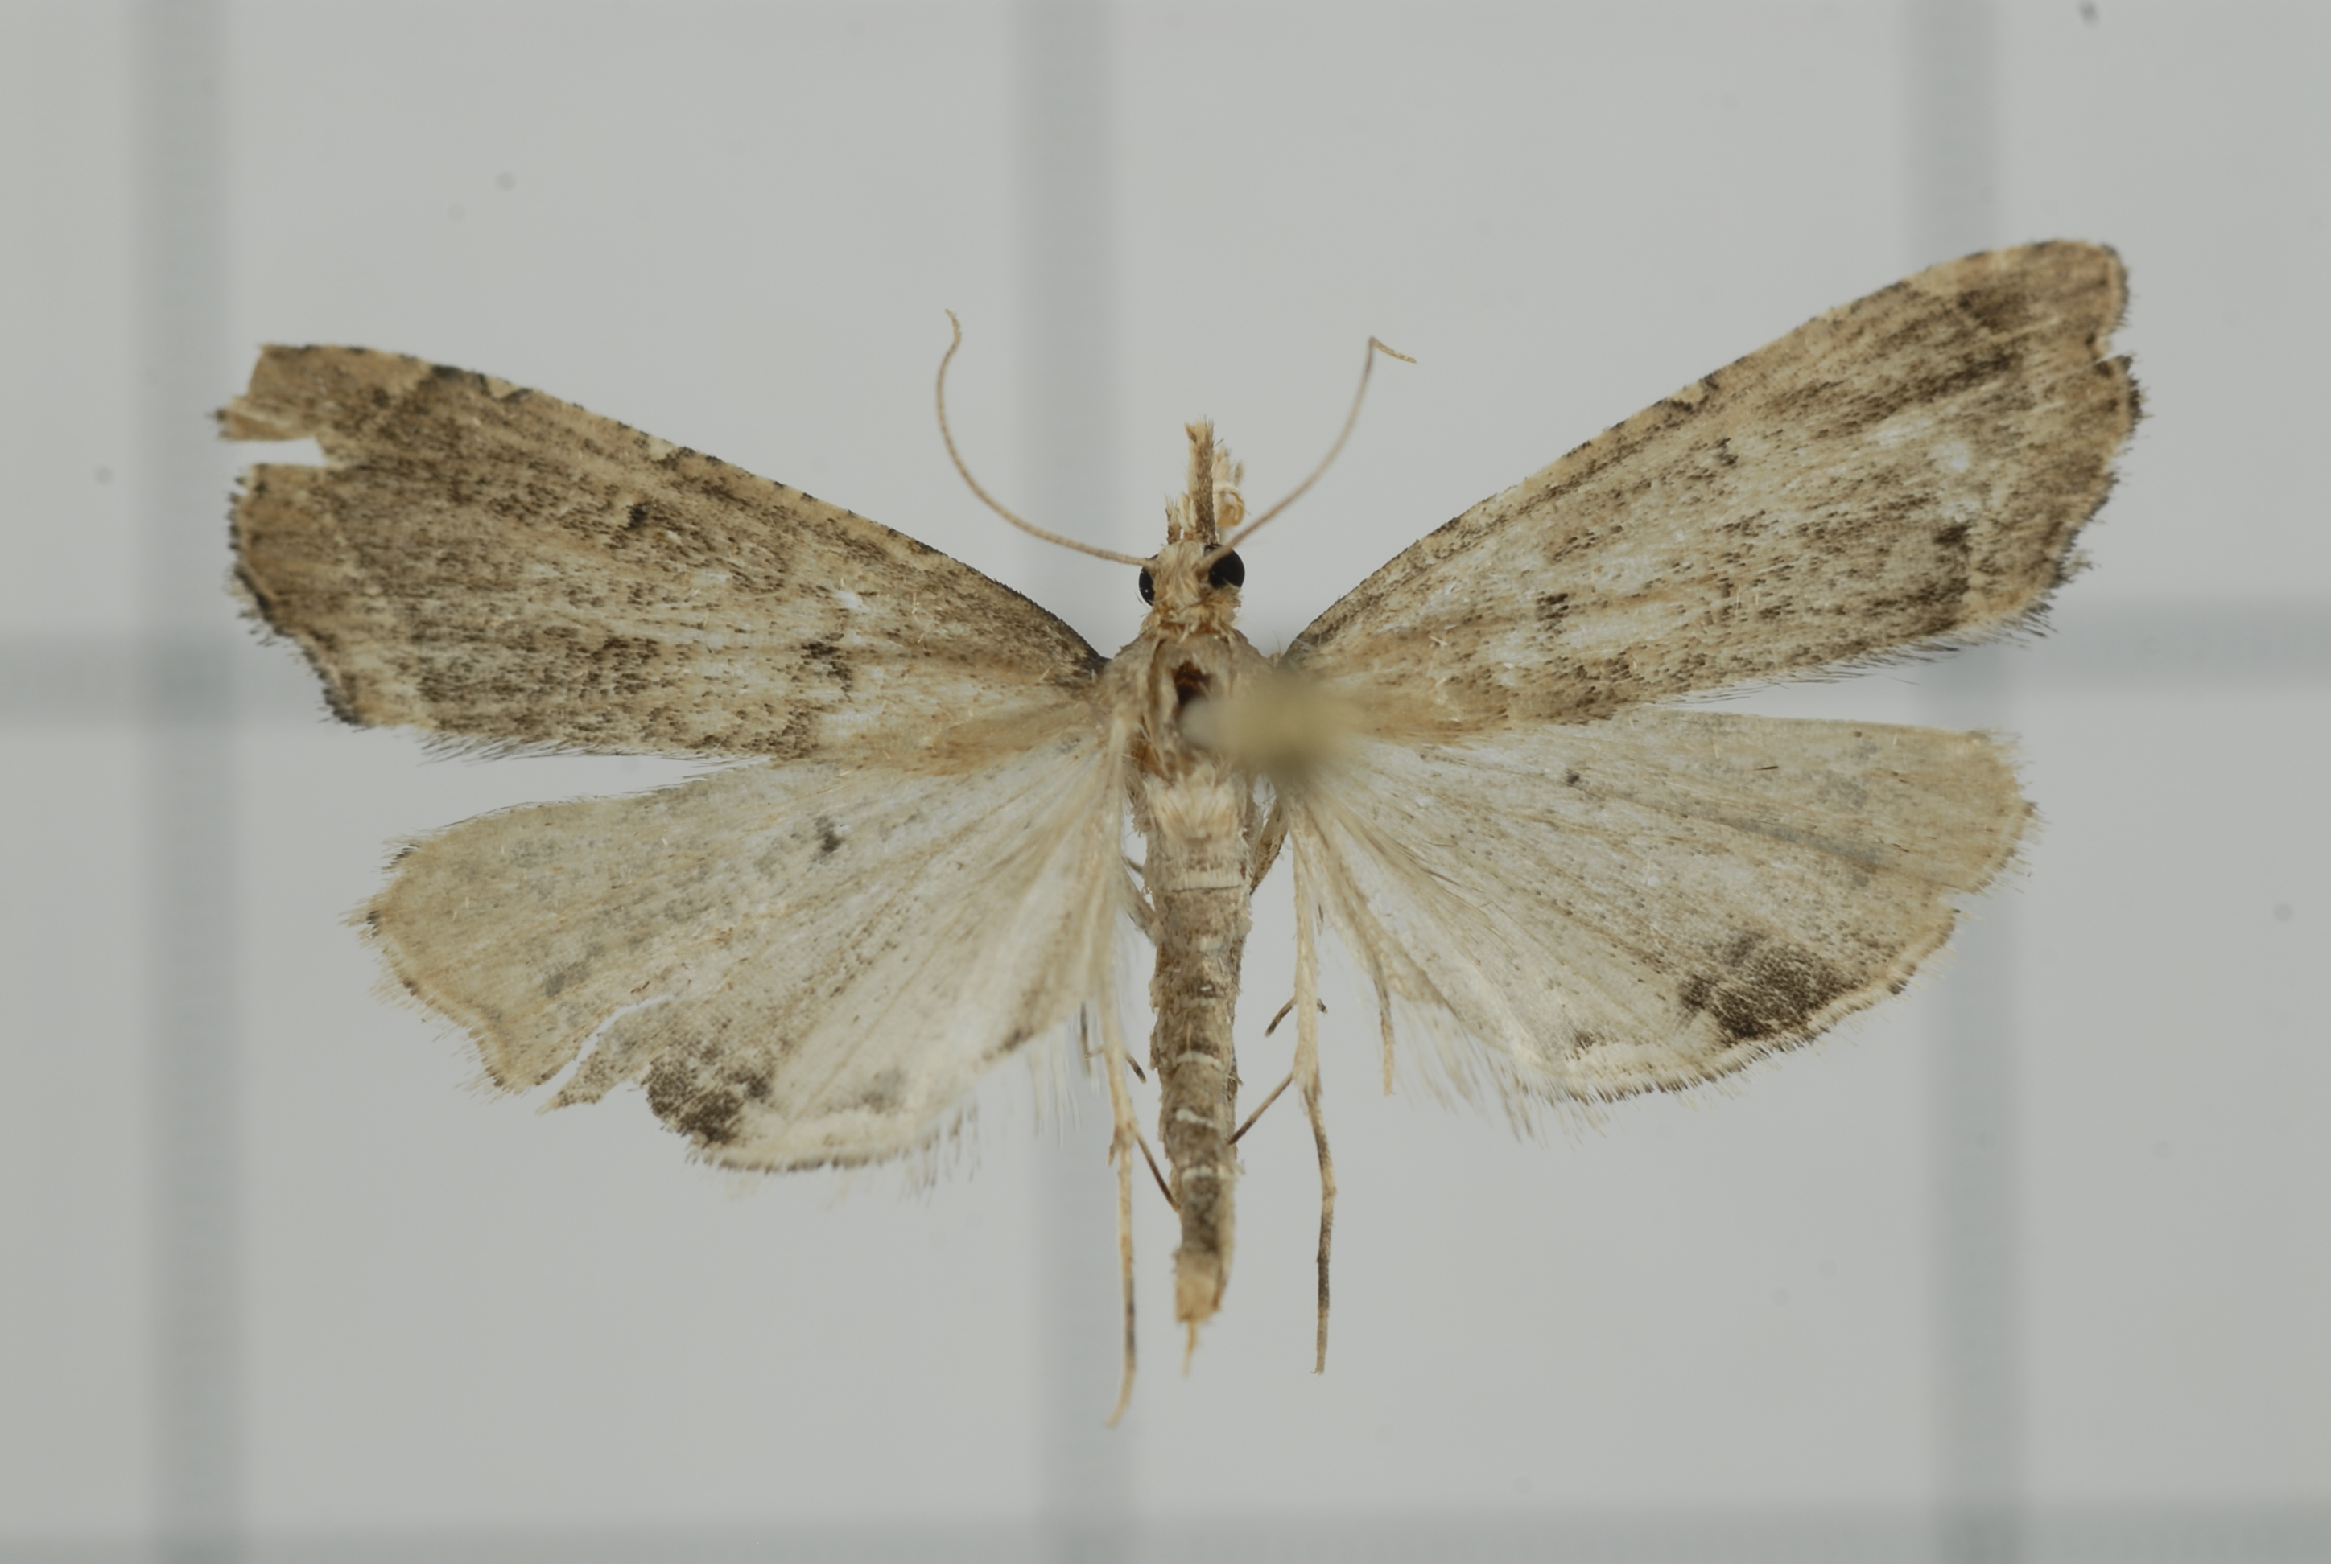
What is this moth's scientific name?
Diplopseustis perieresalis
